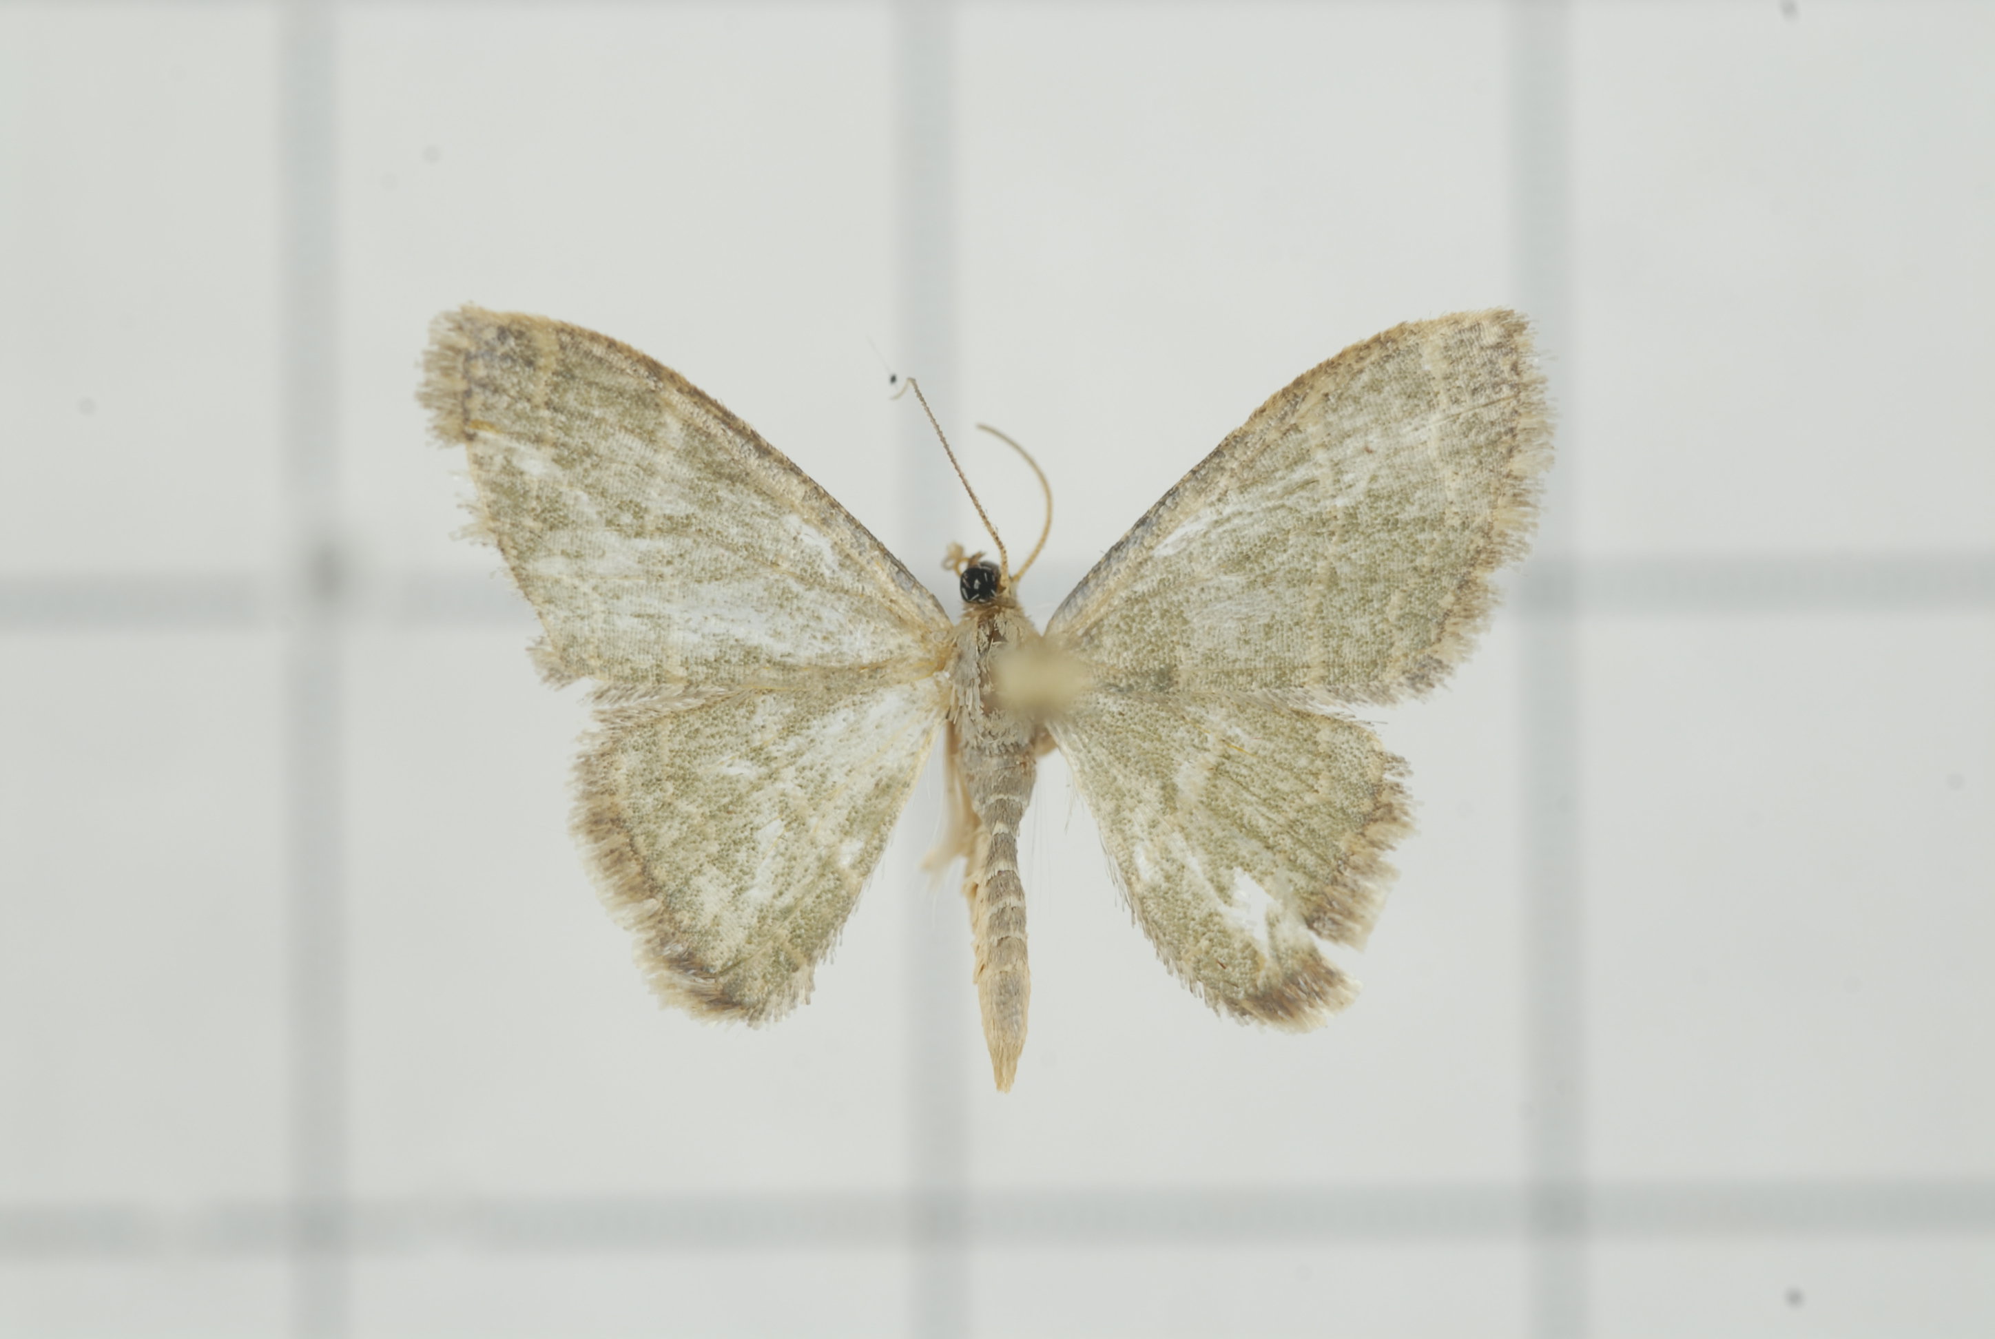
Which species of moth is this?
Lophophleps purpurea
